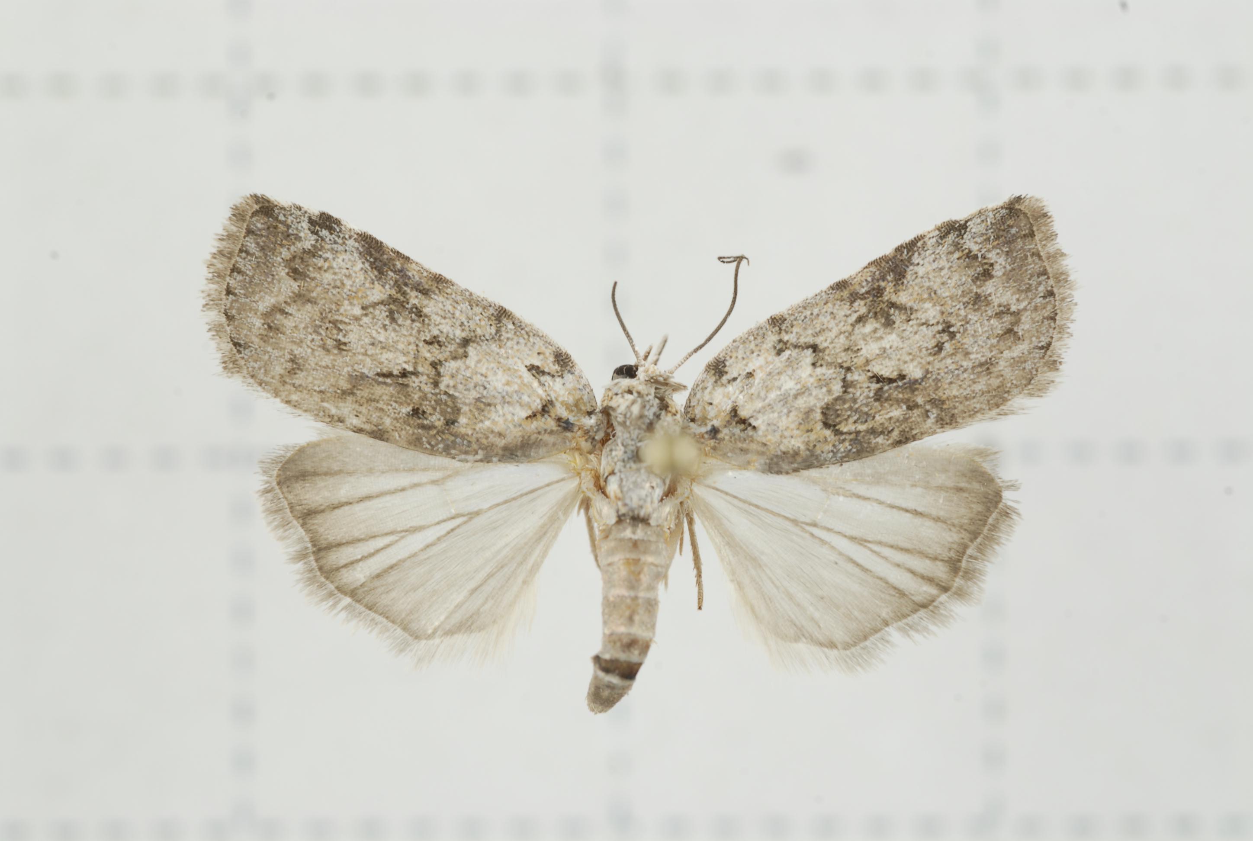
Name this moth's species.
Characoma glaucopasta
